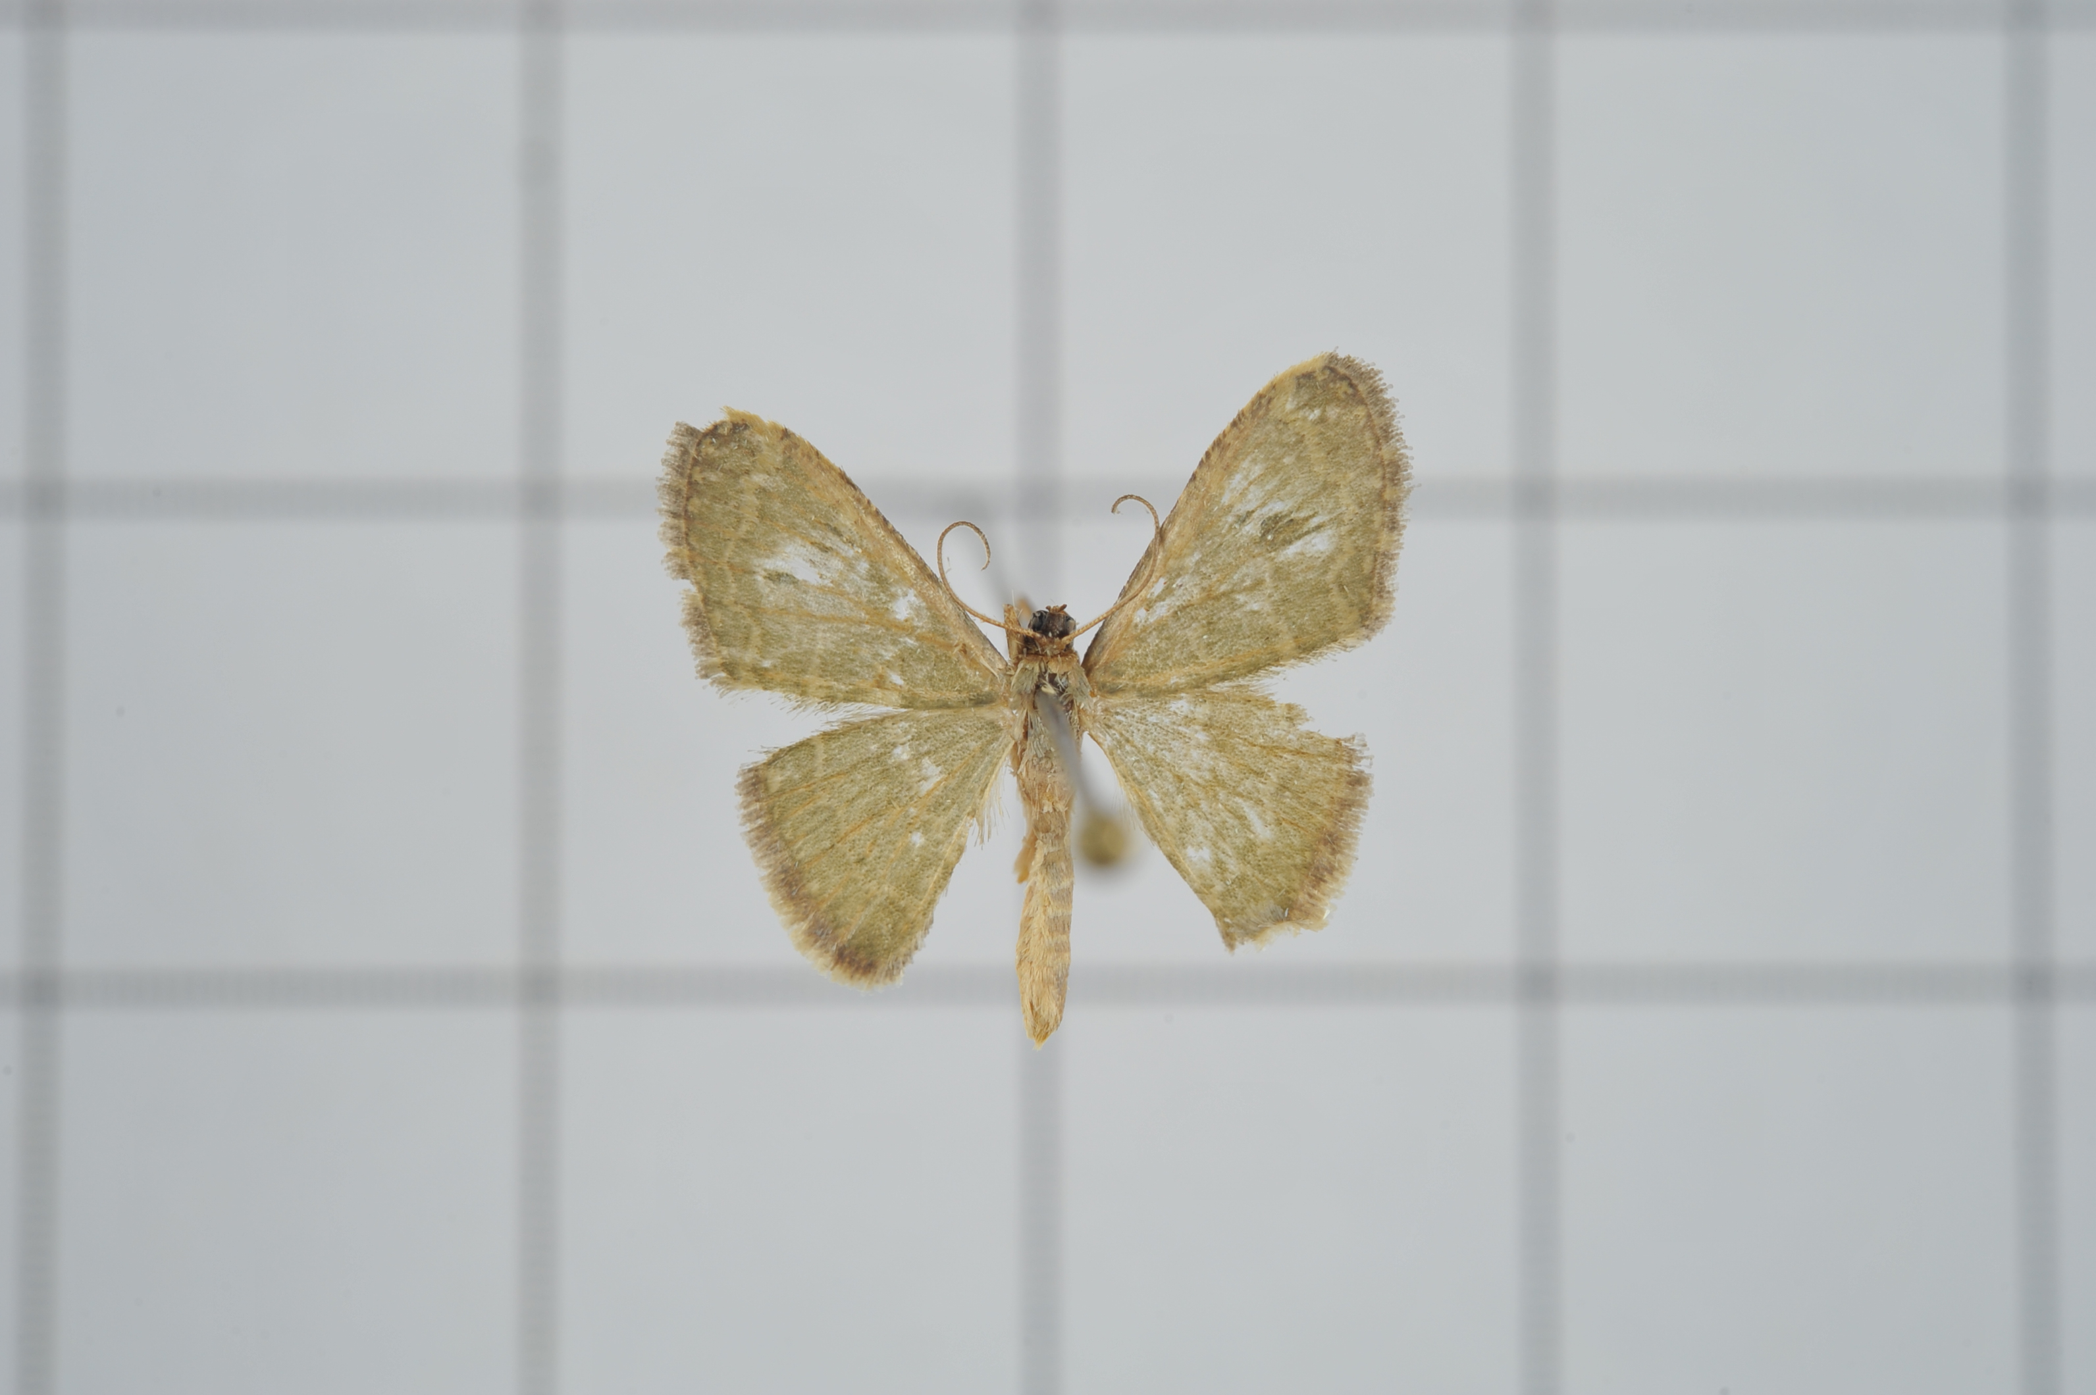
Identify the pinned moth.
Lophophleps purpurea
